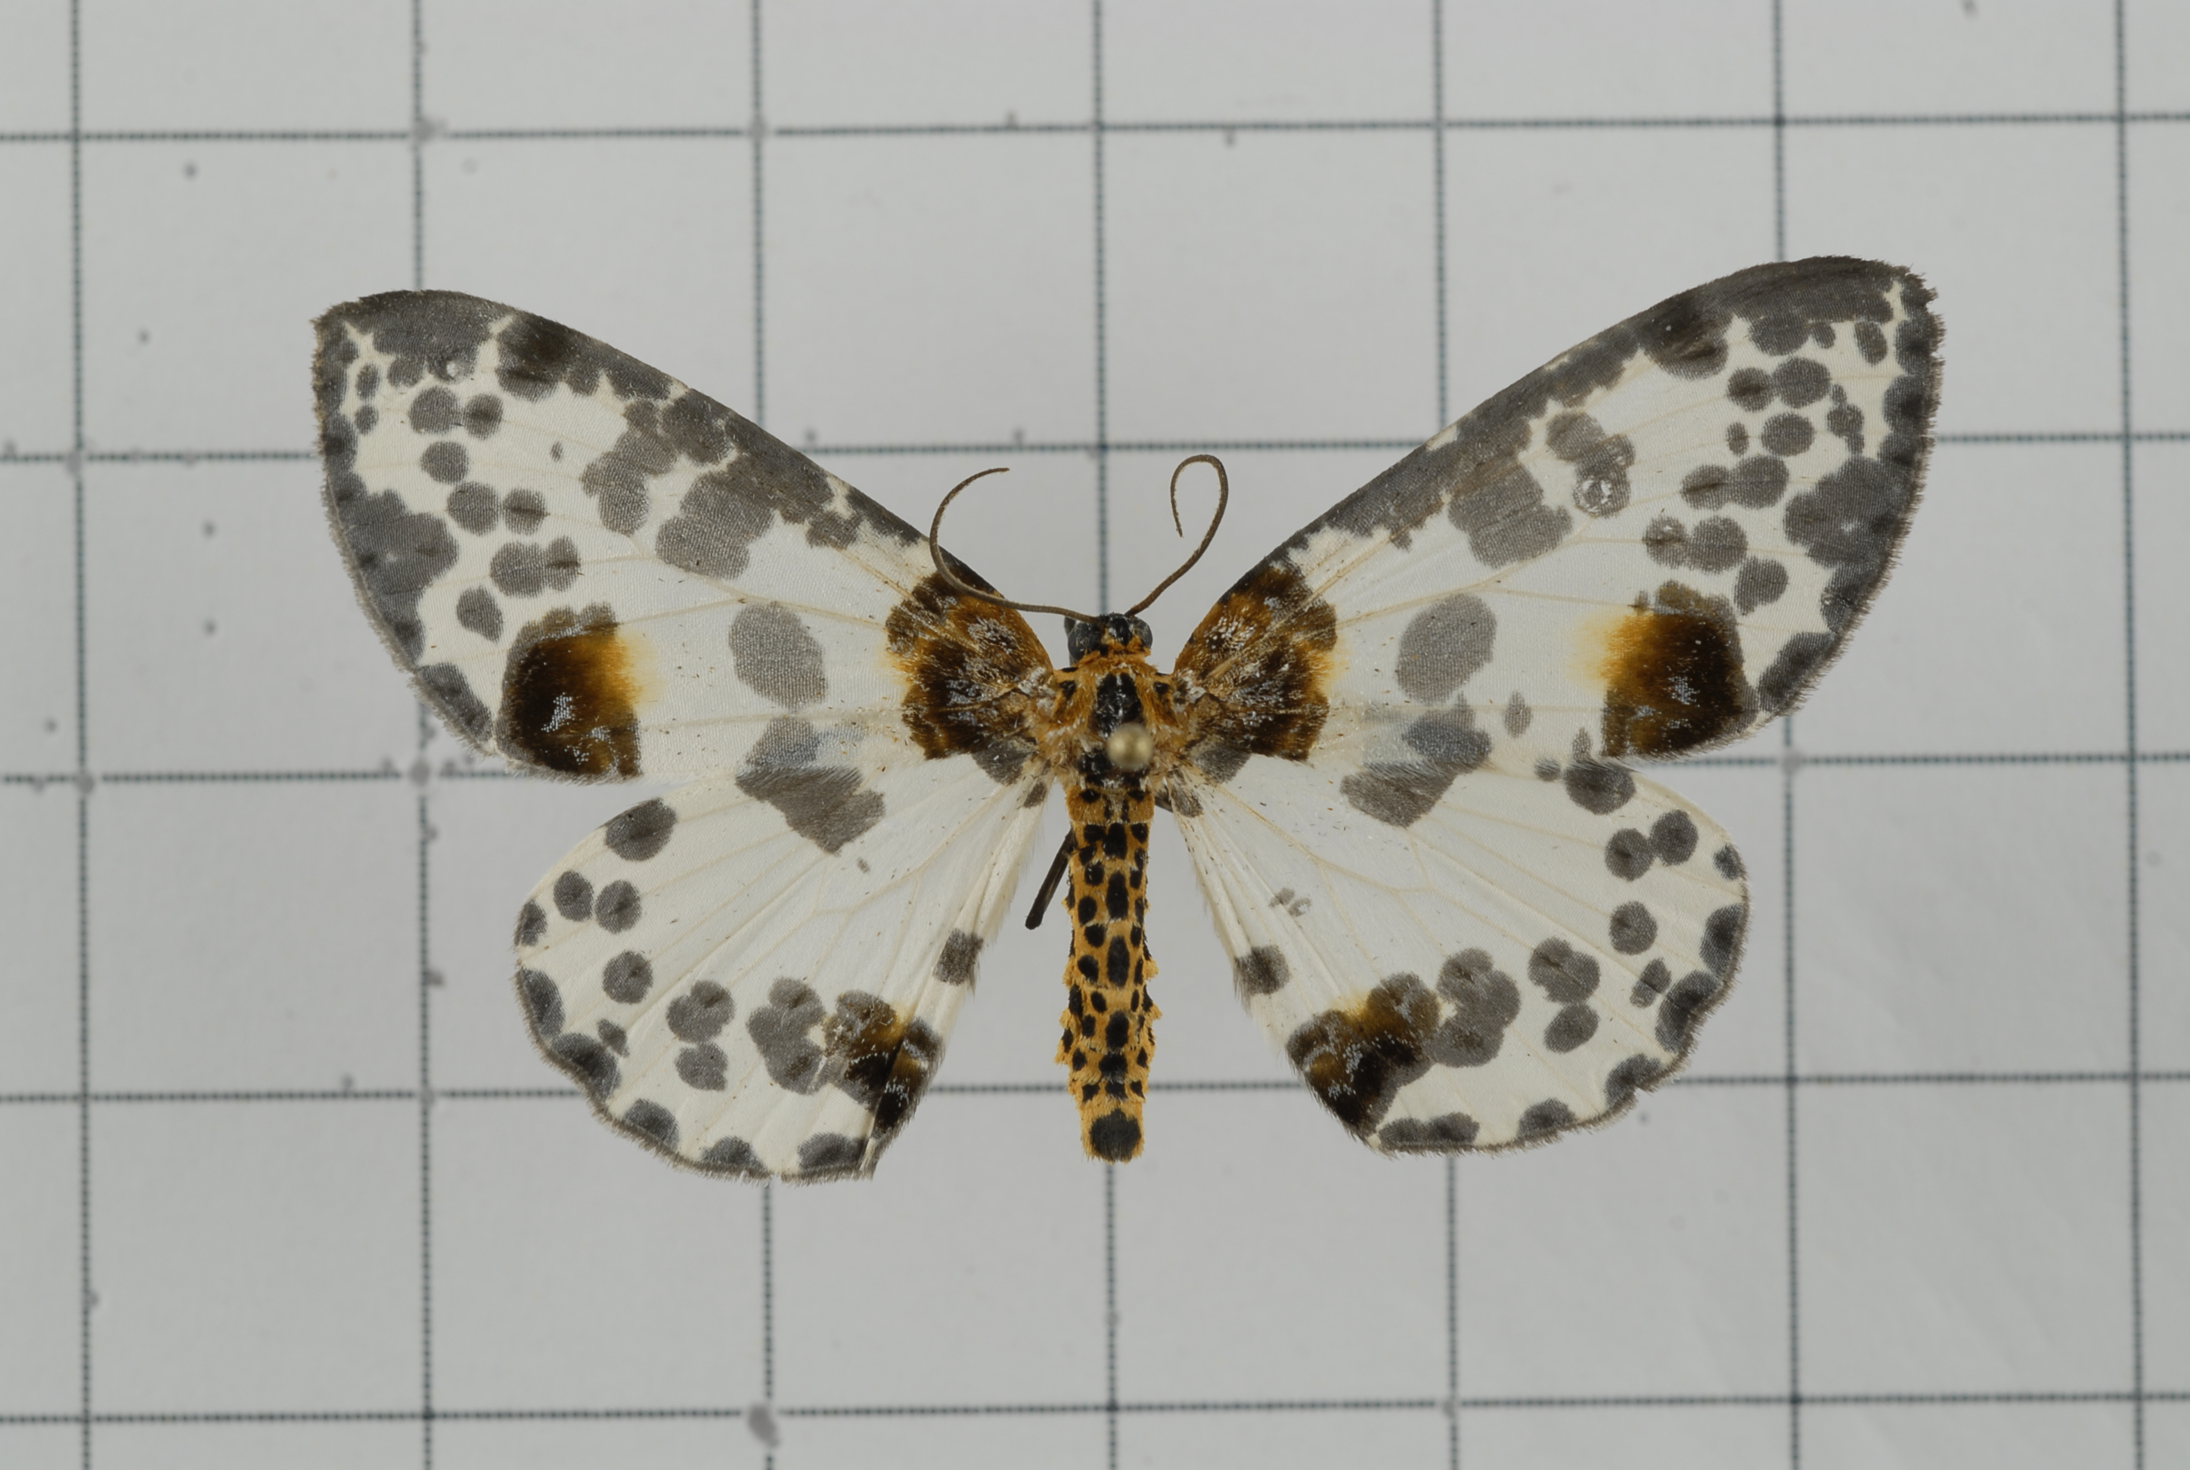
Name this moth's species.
Abraxas formosilluminata
